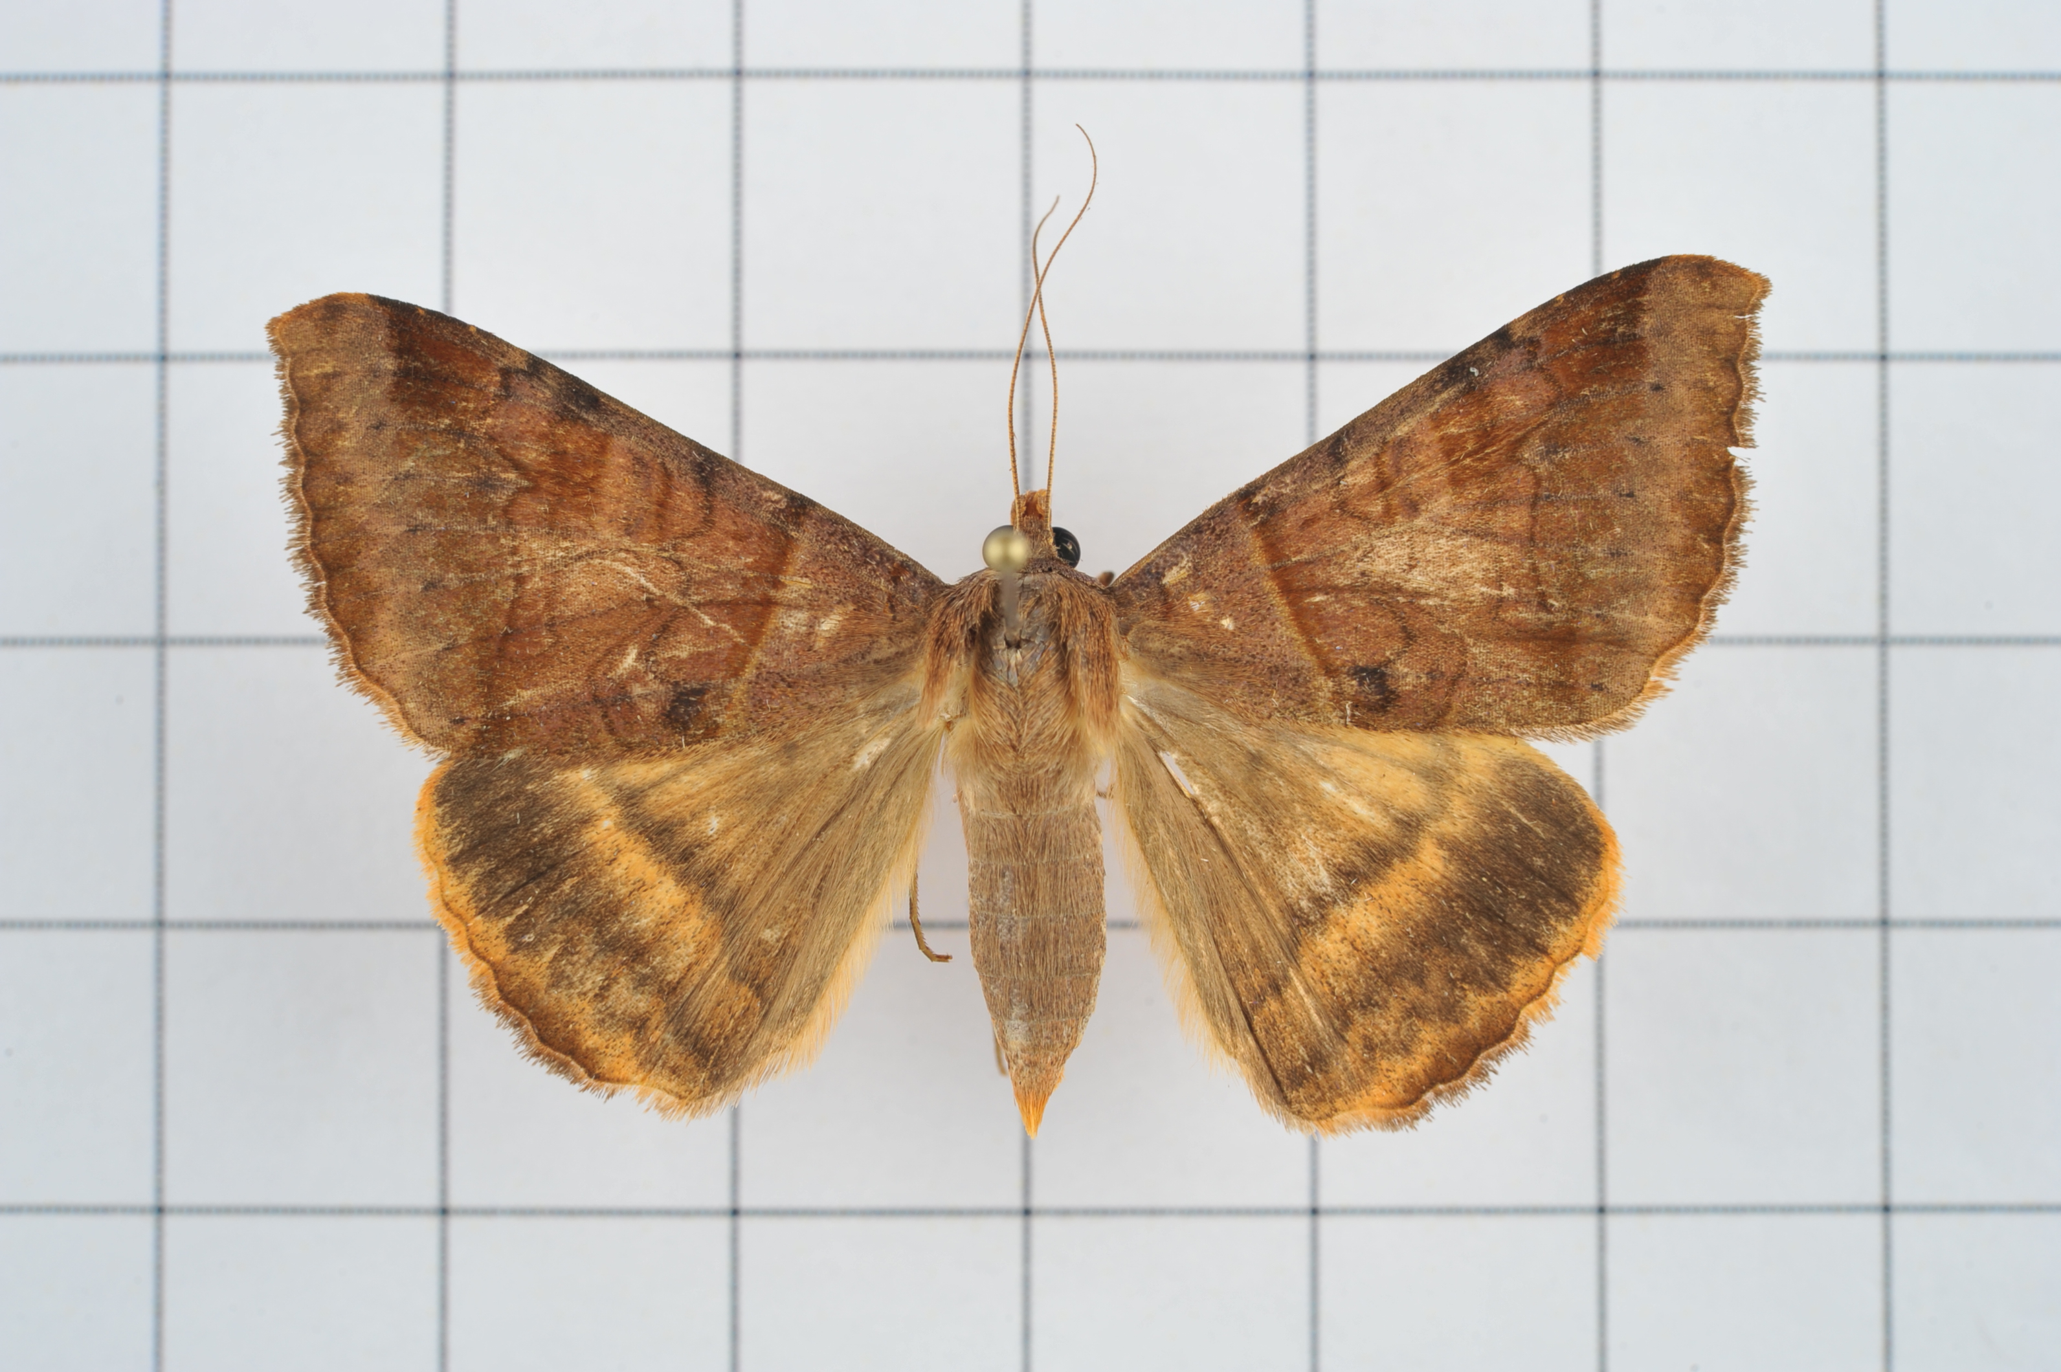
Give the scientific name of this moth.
Mocis undata
